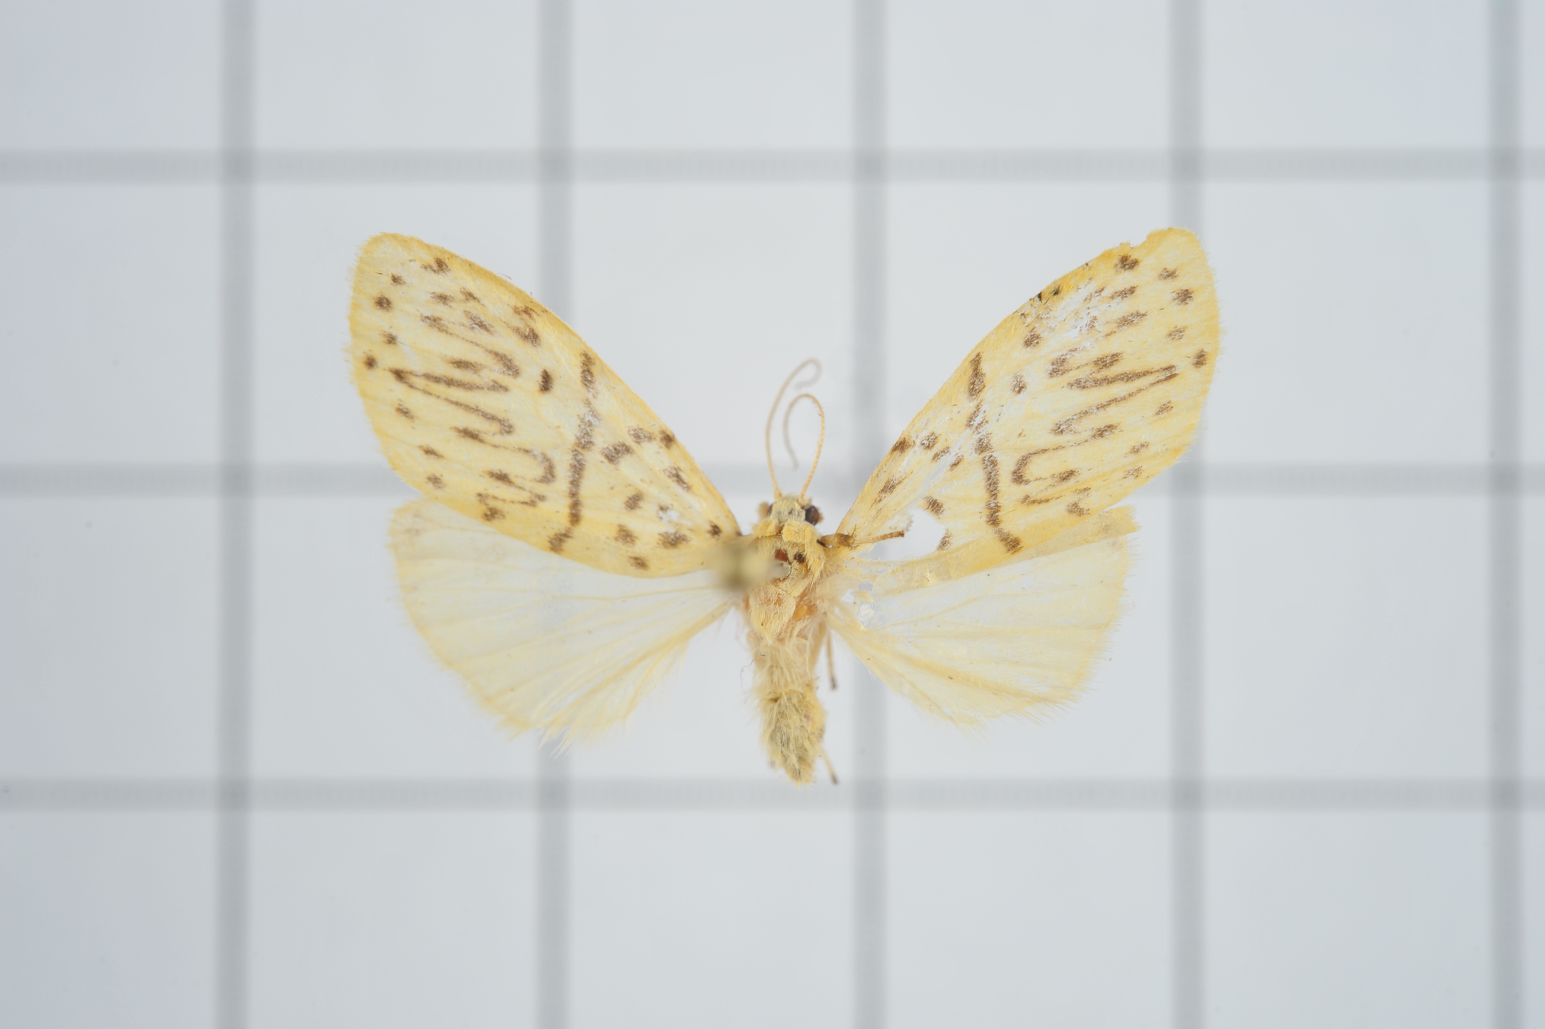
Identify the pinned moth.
Huangilene alikangiae alikangiae
